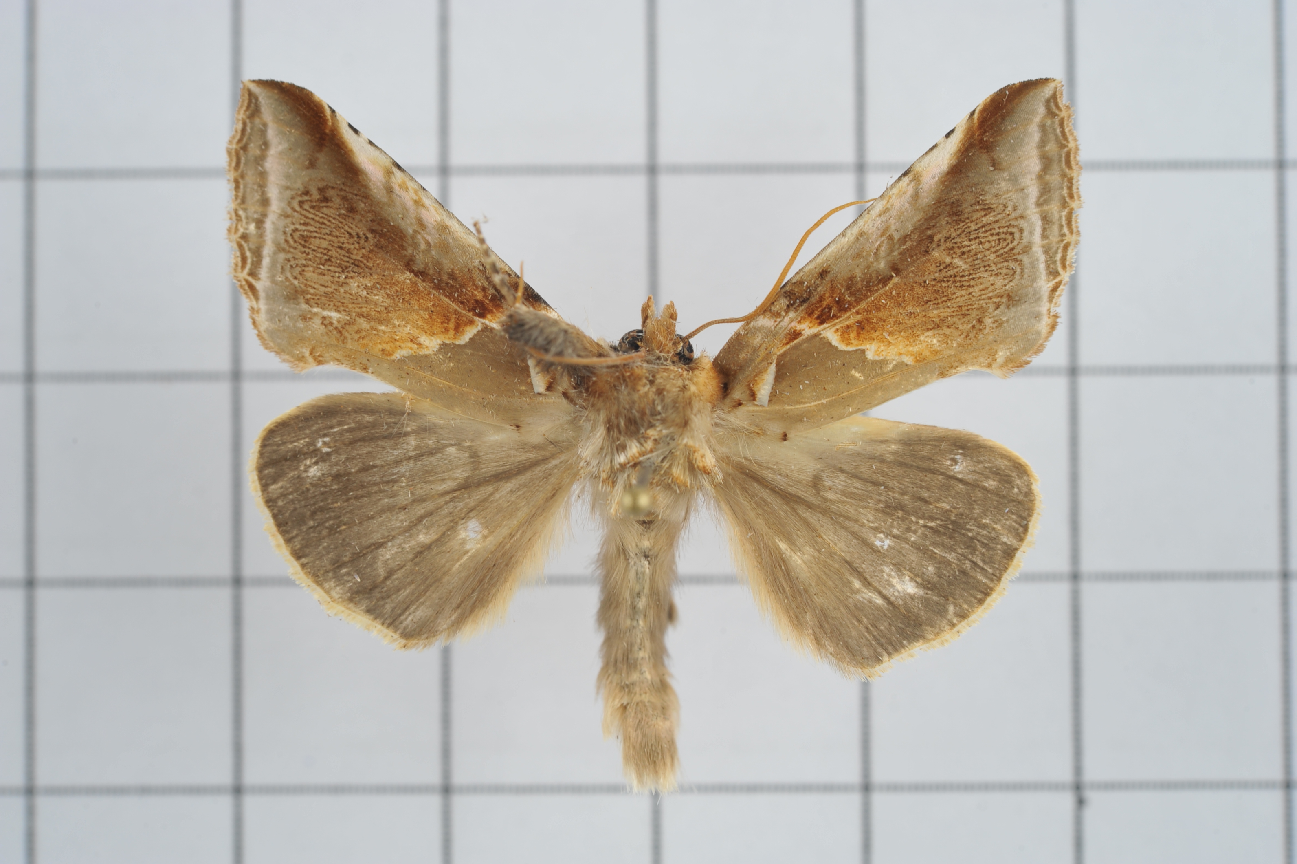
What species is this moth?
Habrosyne indica formosana
